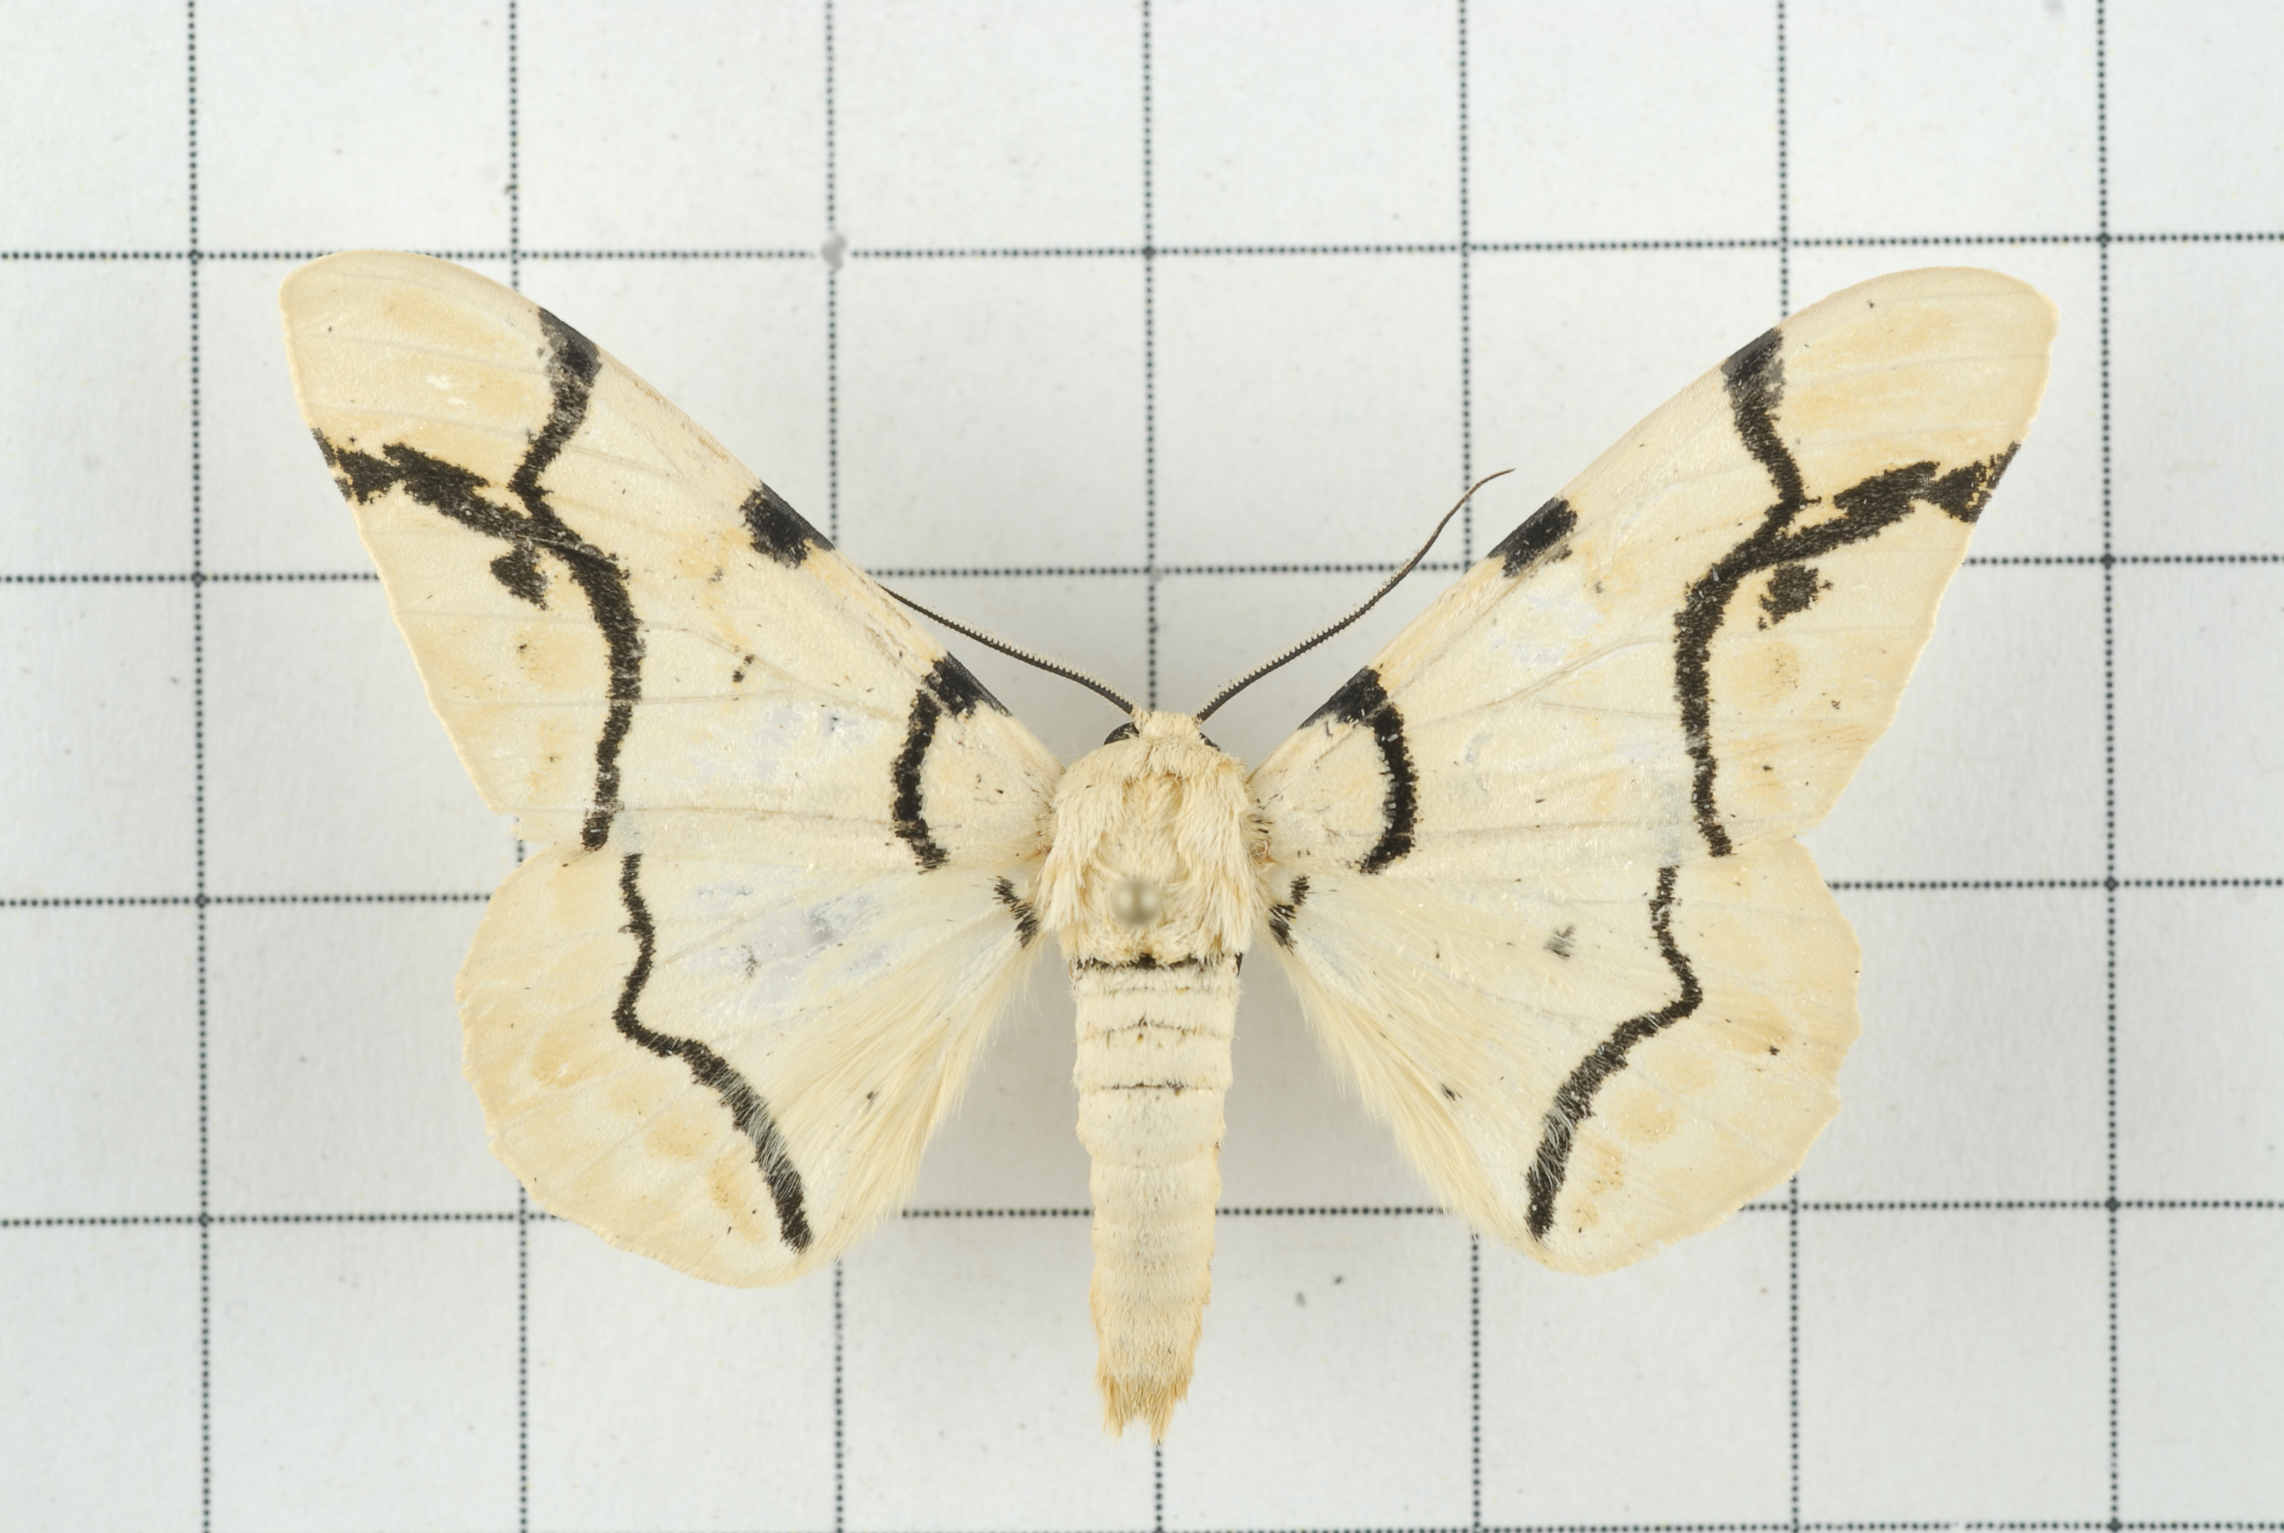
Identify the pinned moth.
Biston perclara
